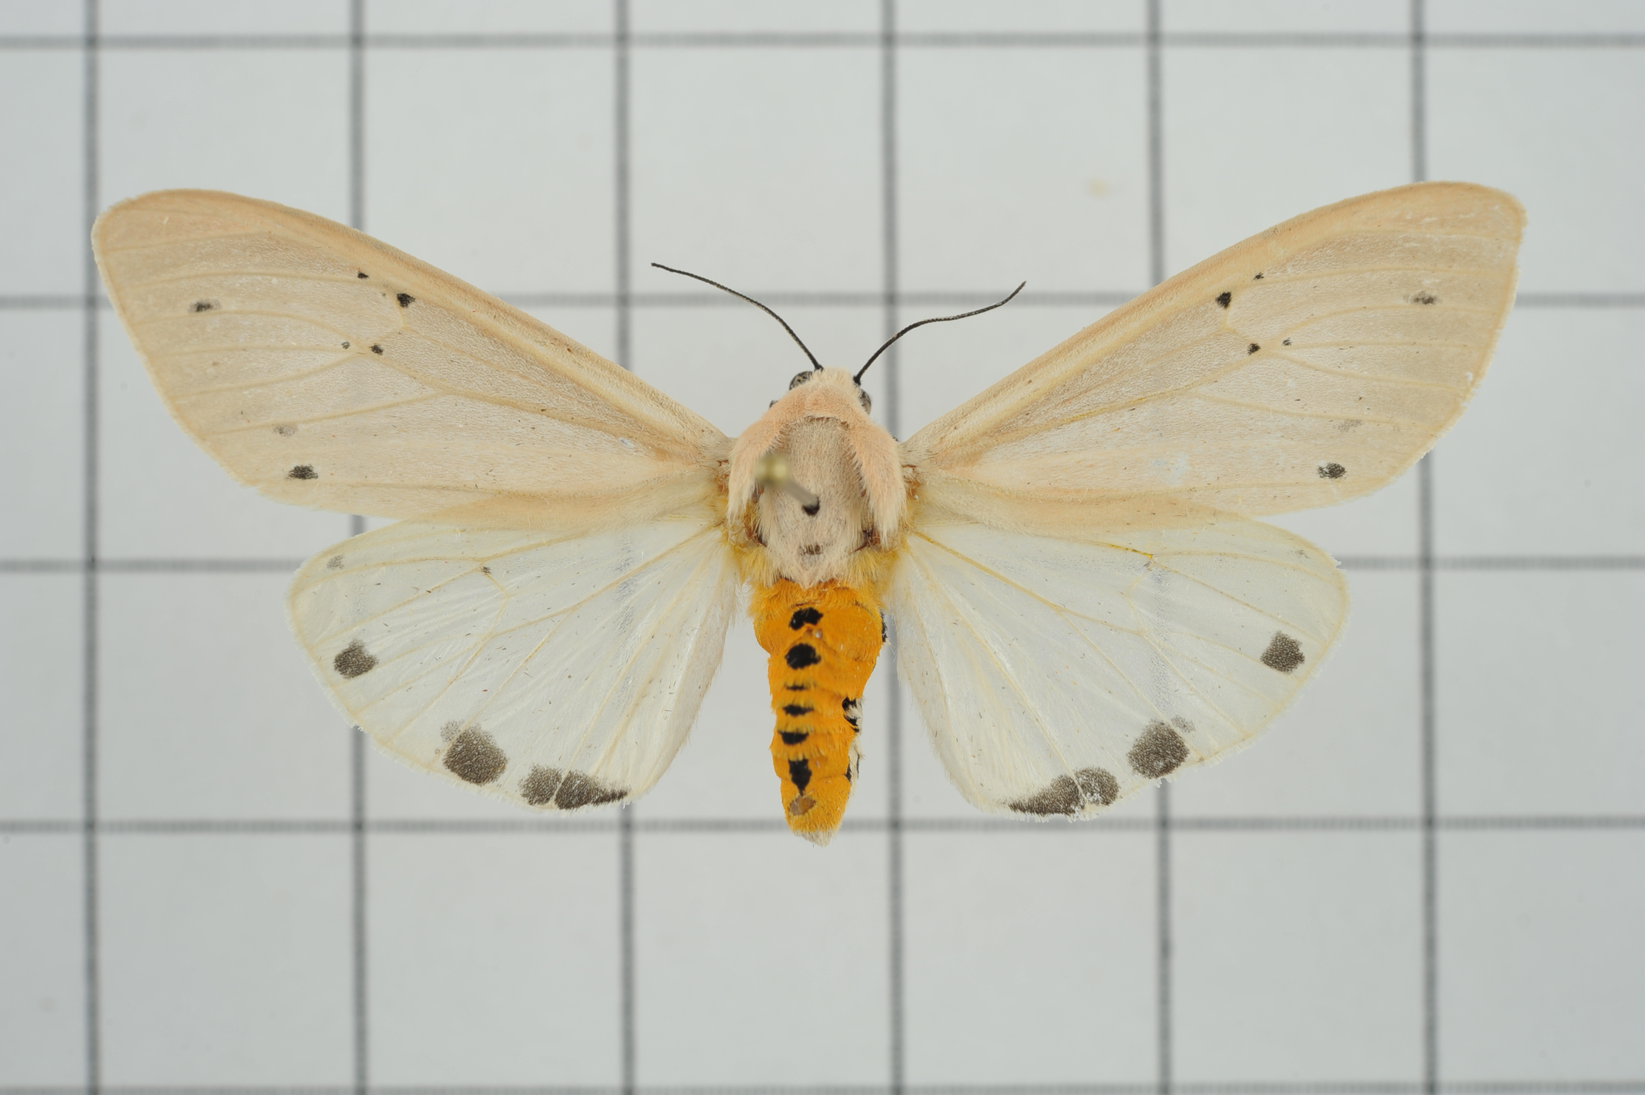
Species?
Creatonotos transiens koni
